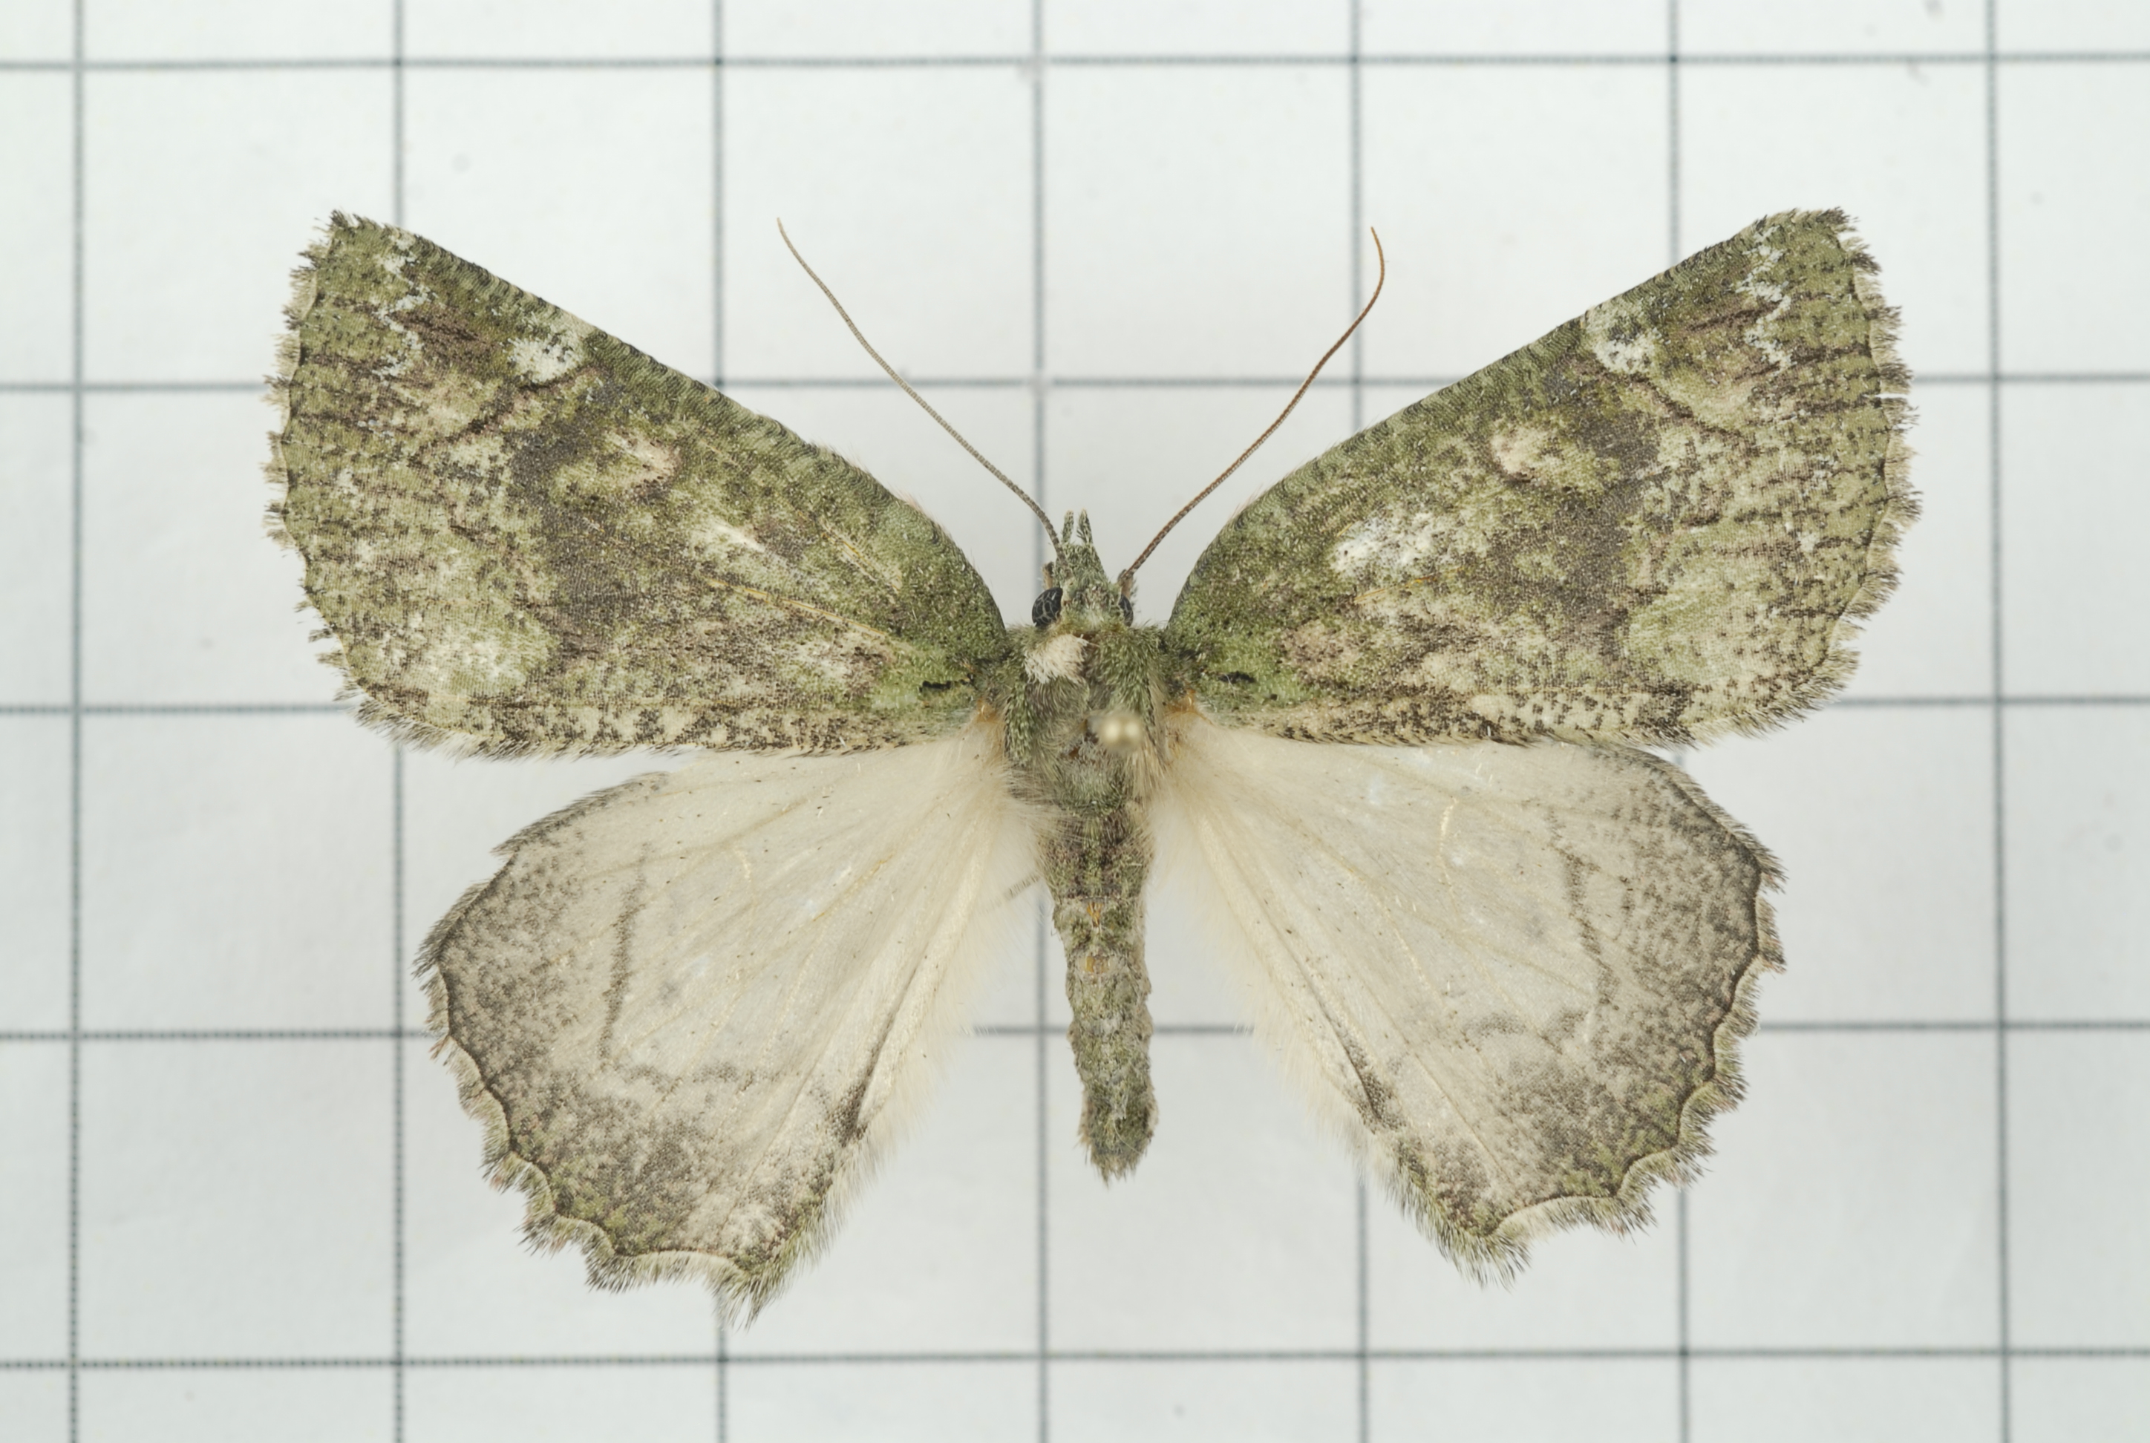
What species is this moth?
Dindica kishidai
